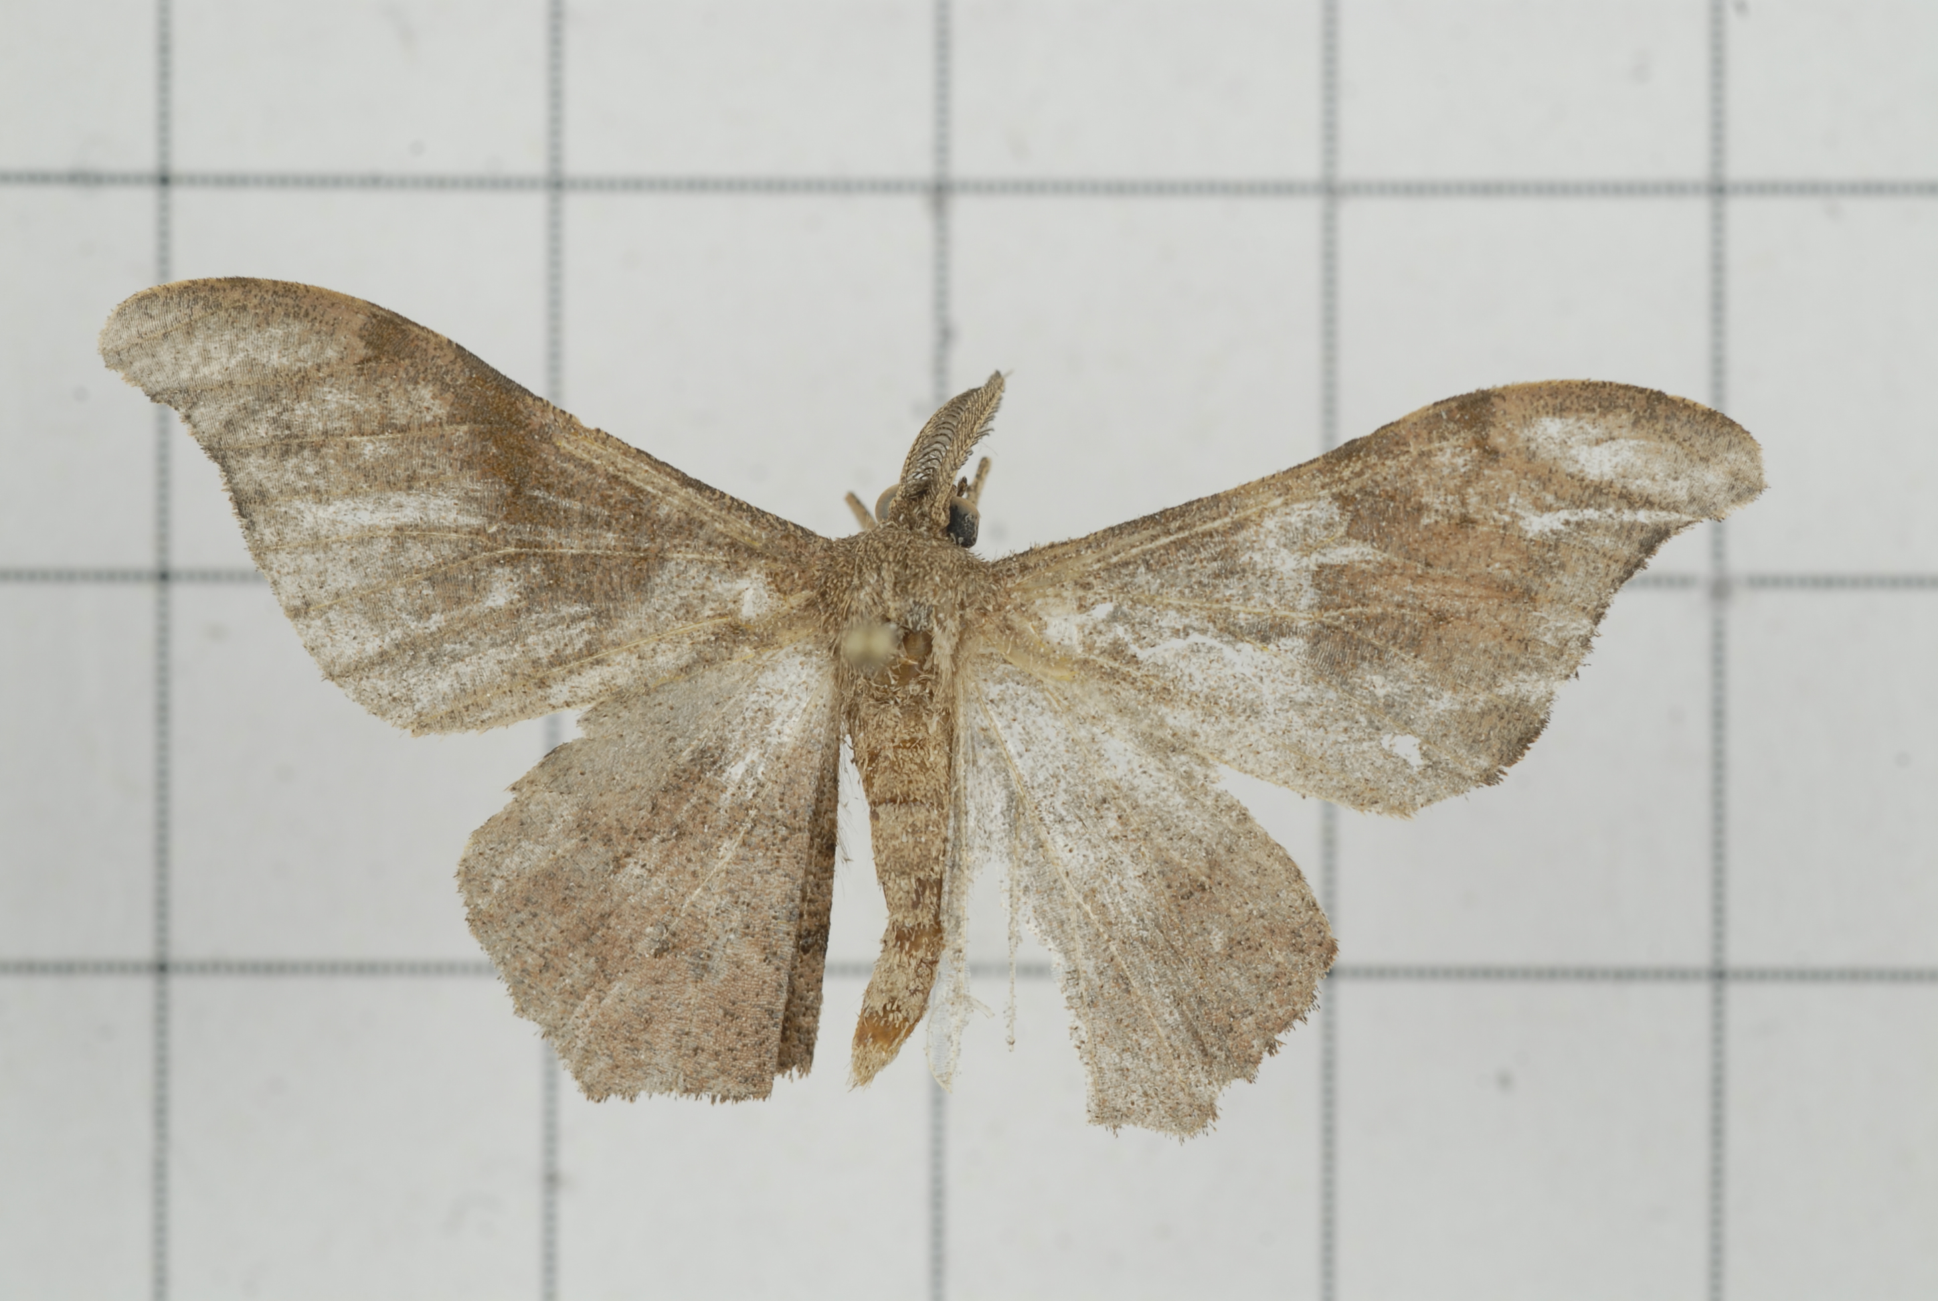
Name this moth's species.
Hyposidra talaca talaca
